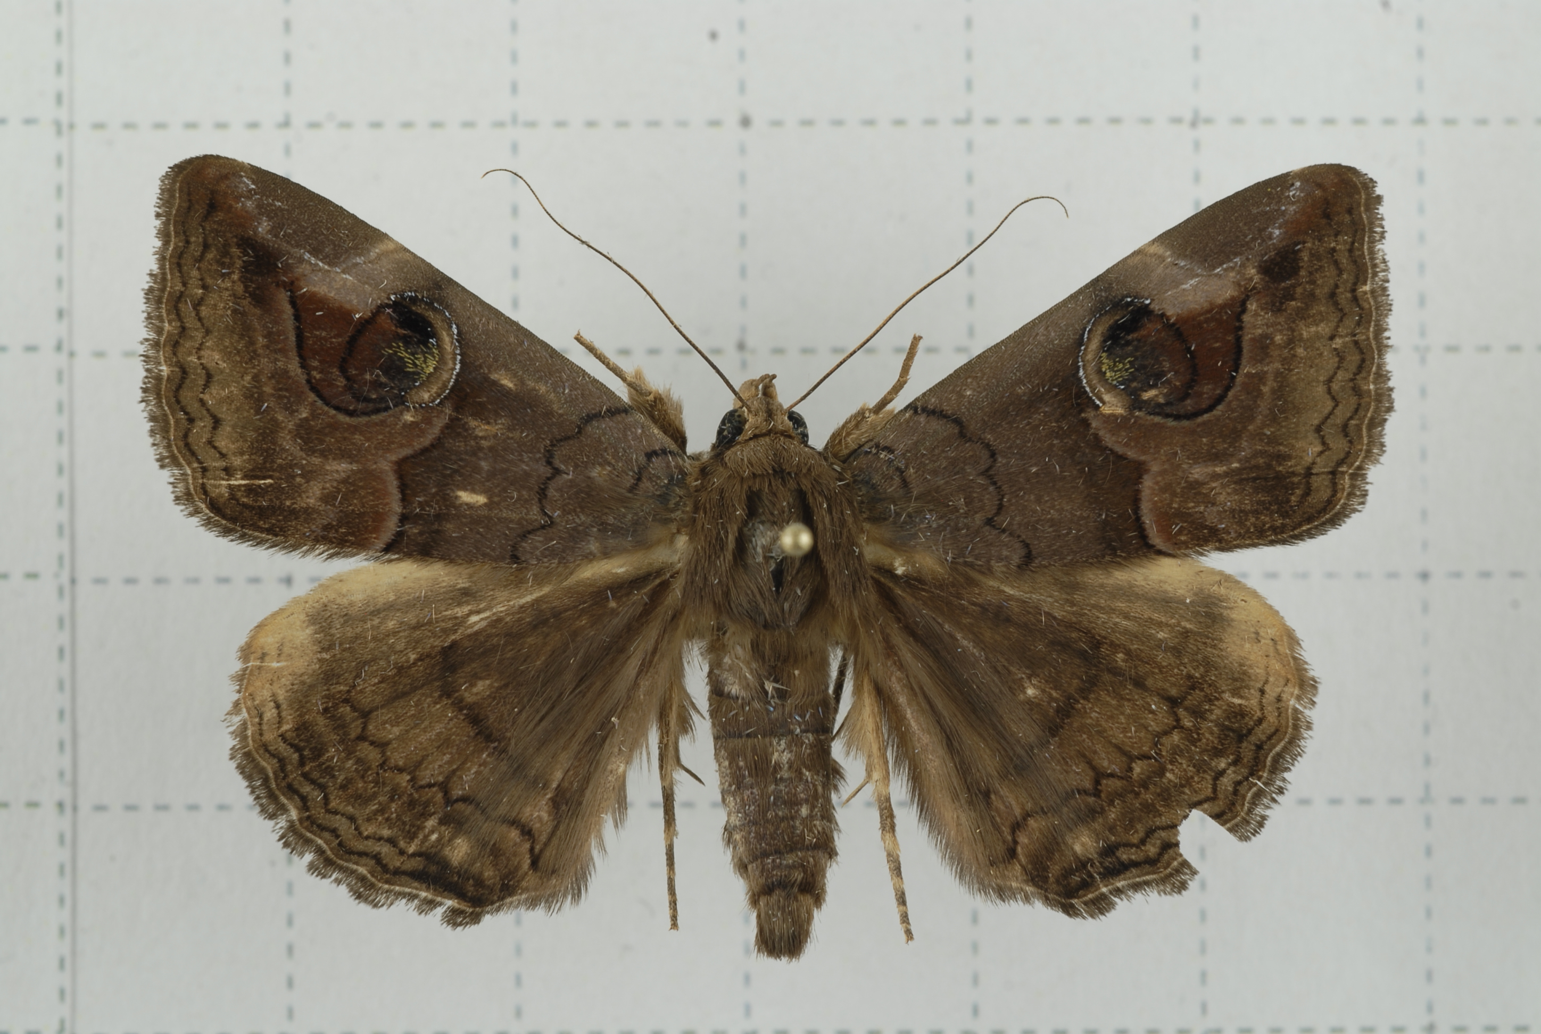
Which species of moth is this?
Ommatophora luminosa
